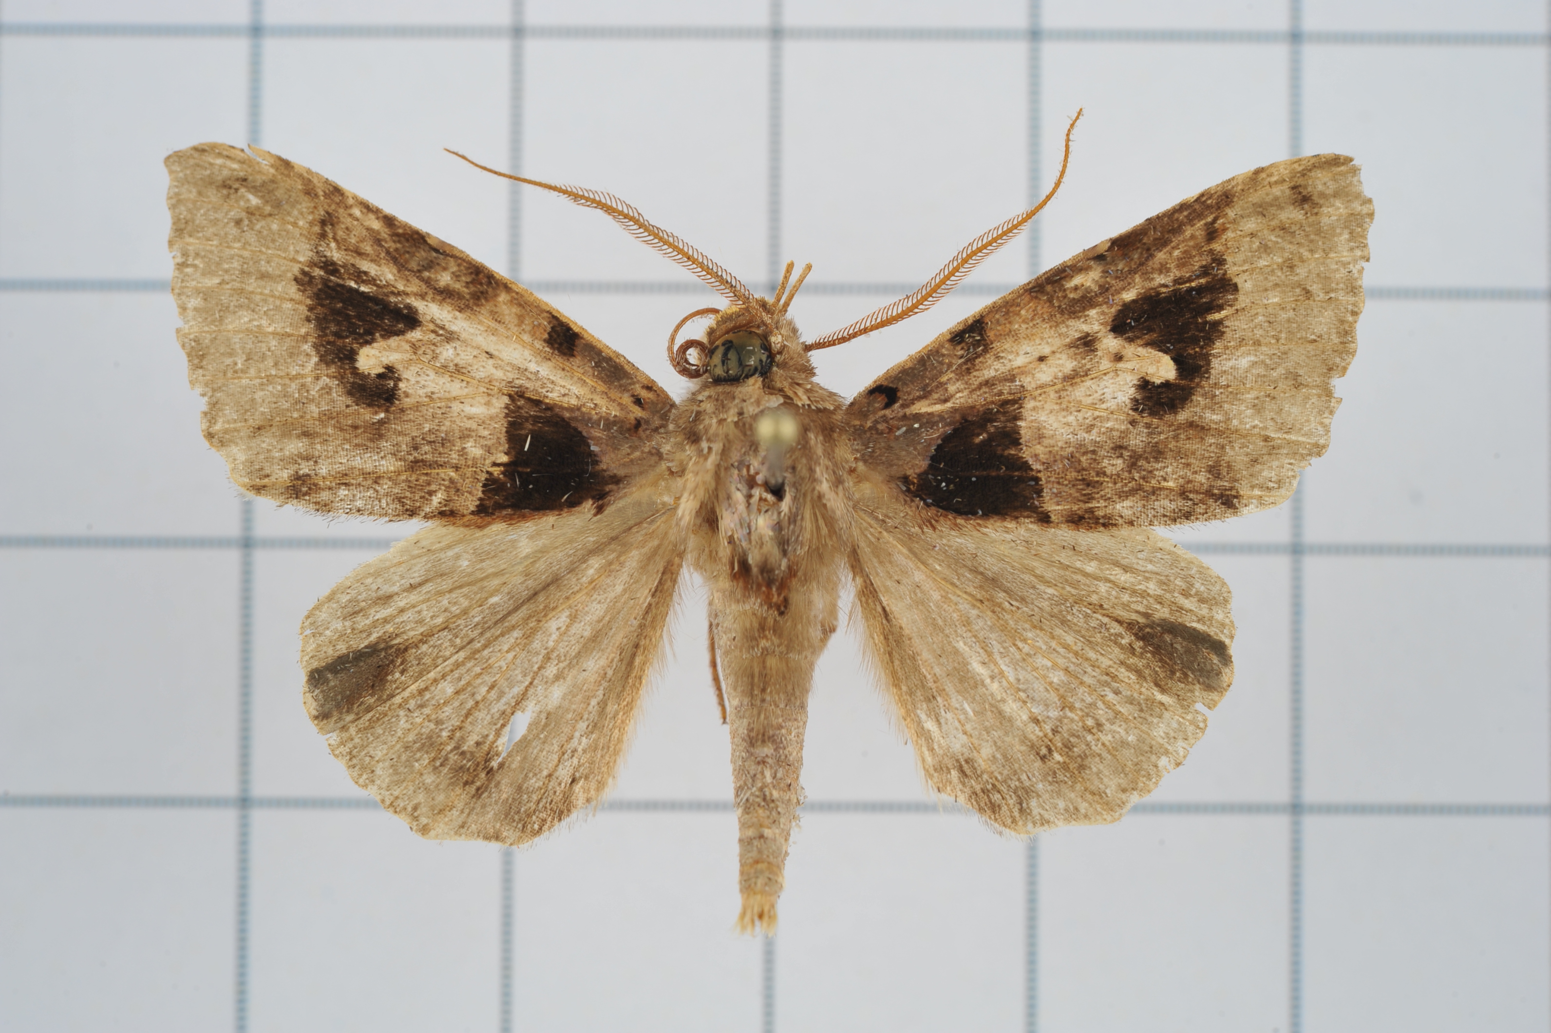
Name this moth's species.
Avatha chinensis
